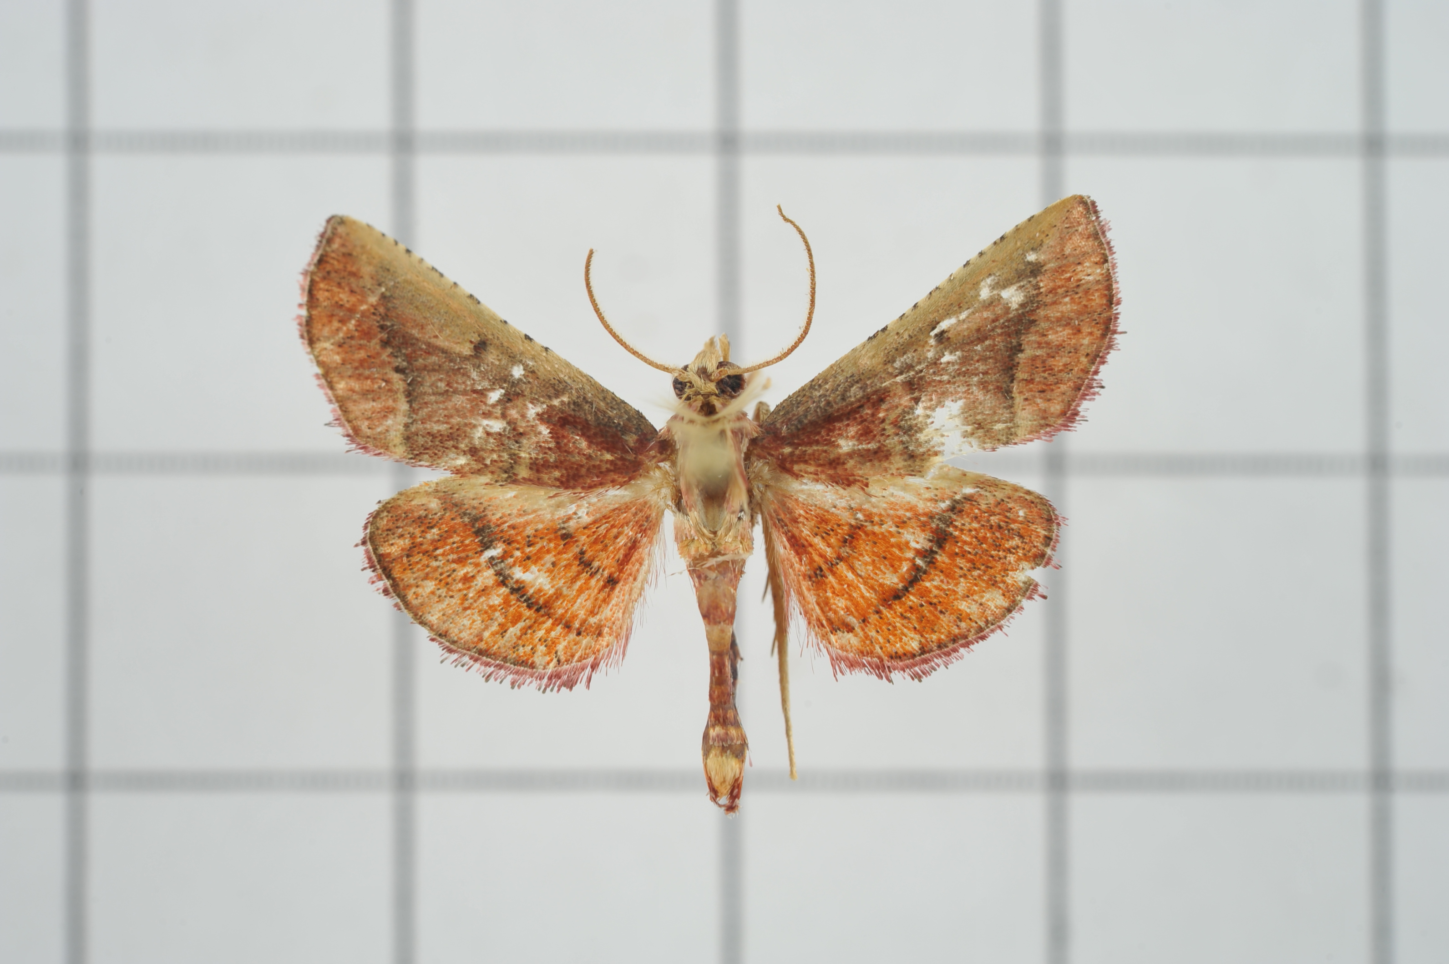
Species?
Lixa productalis taiwana
